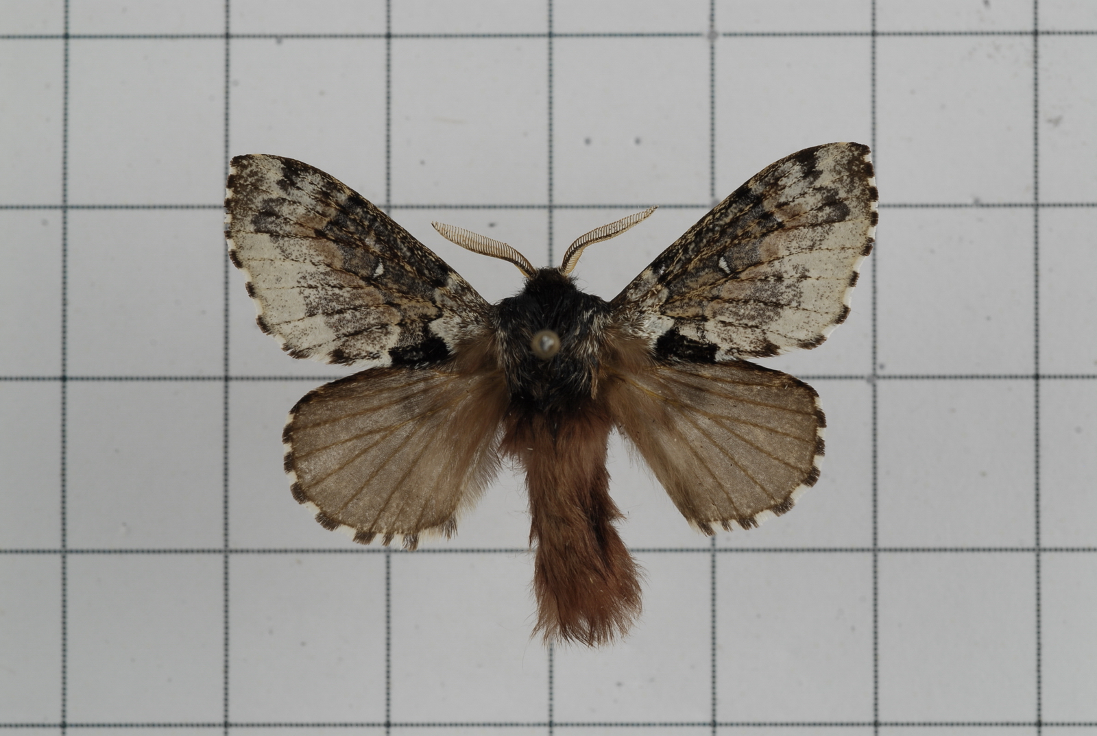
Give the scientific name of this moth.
Cosmotriche discitincta discitincta
